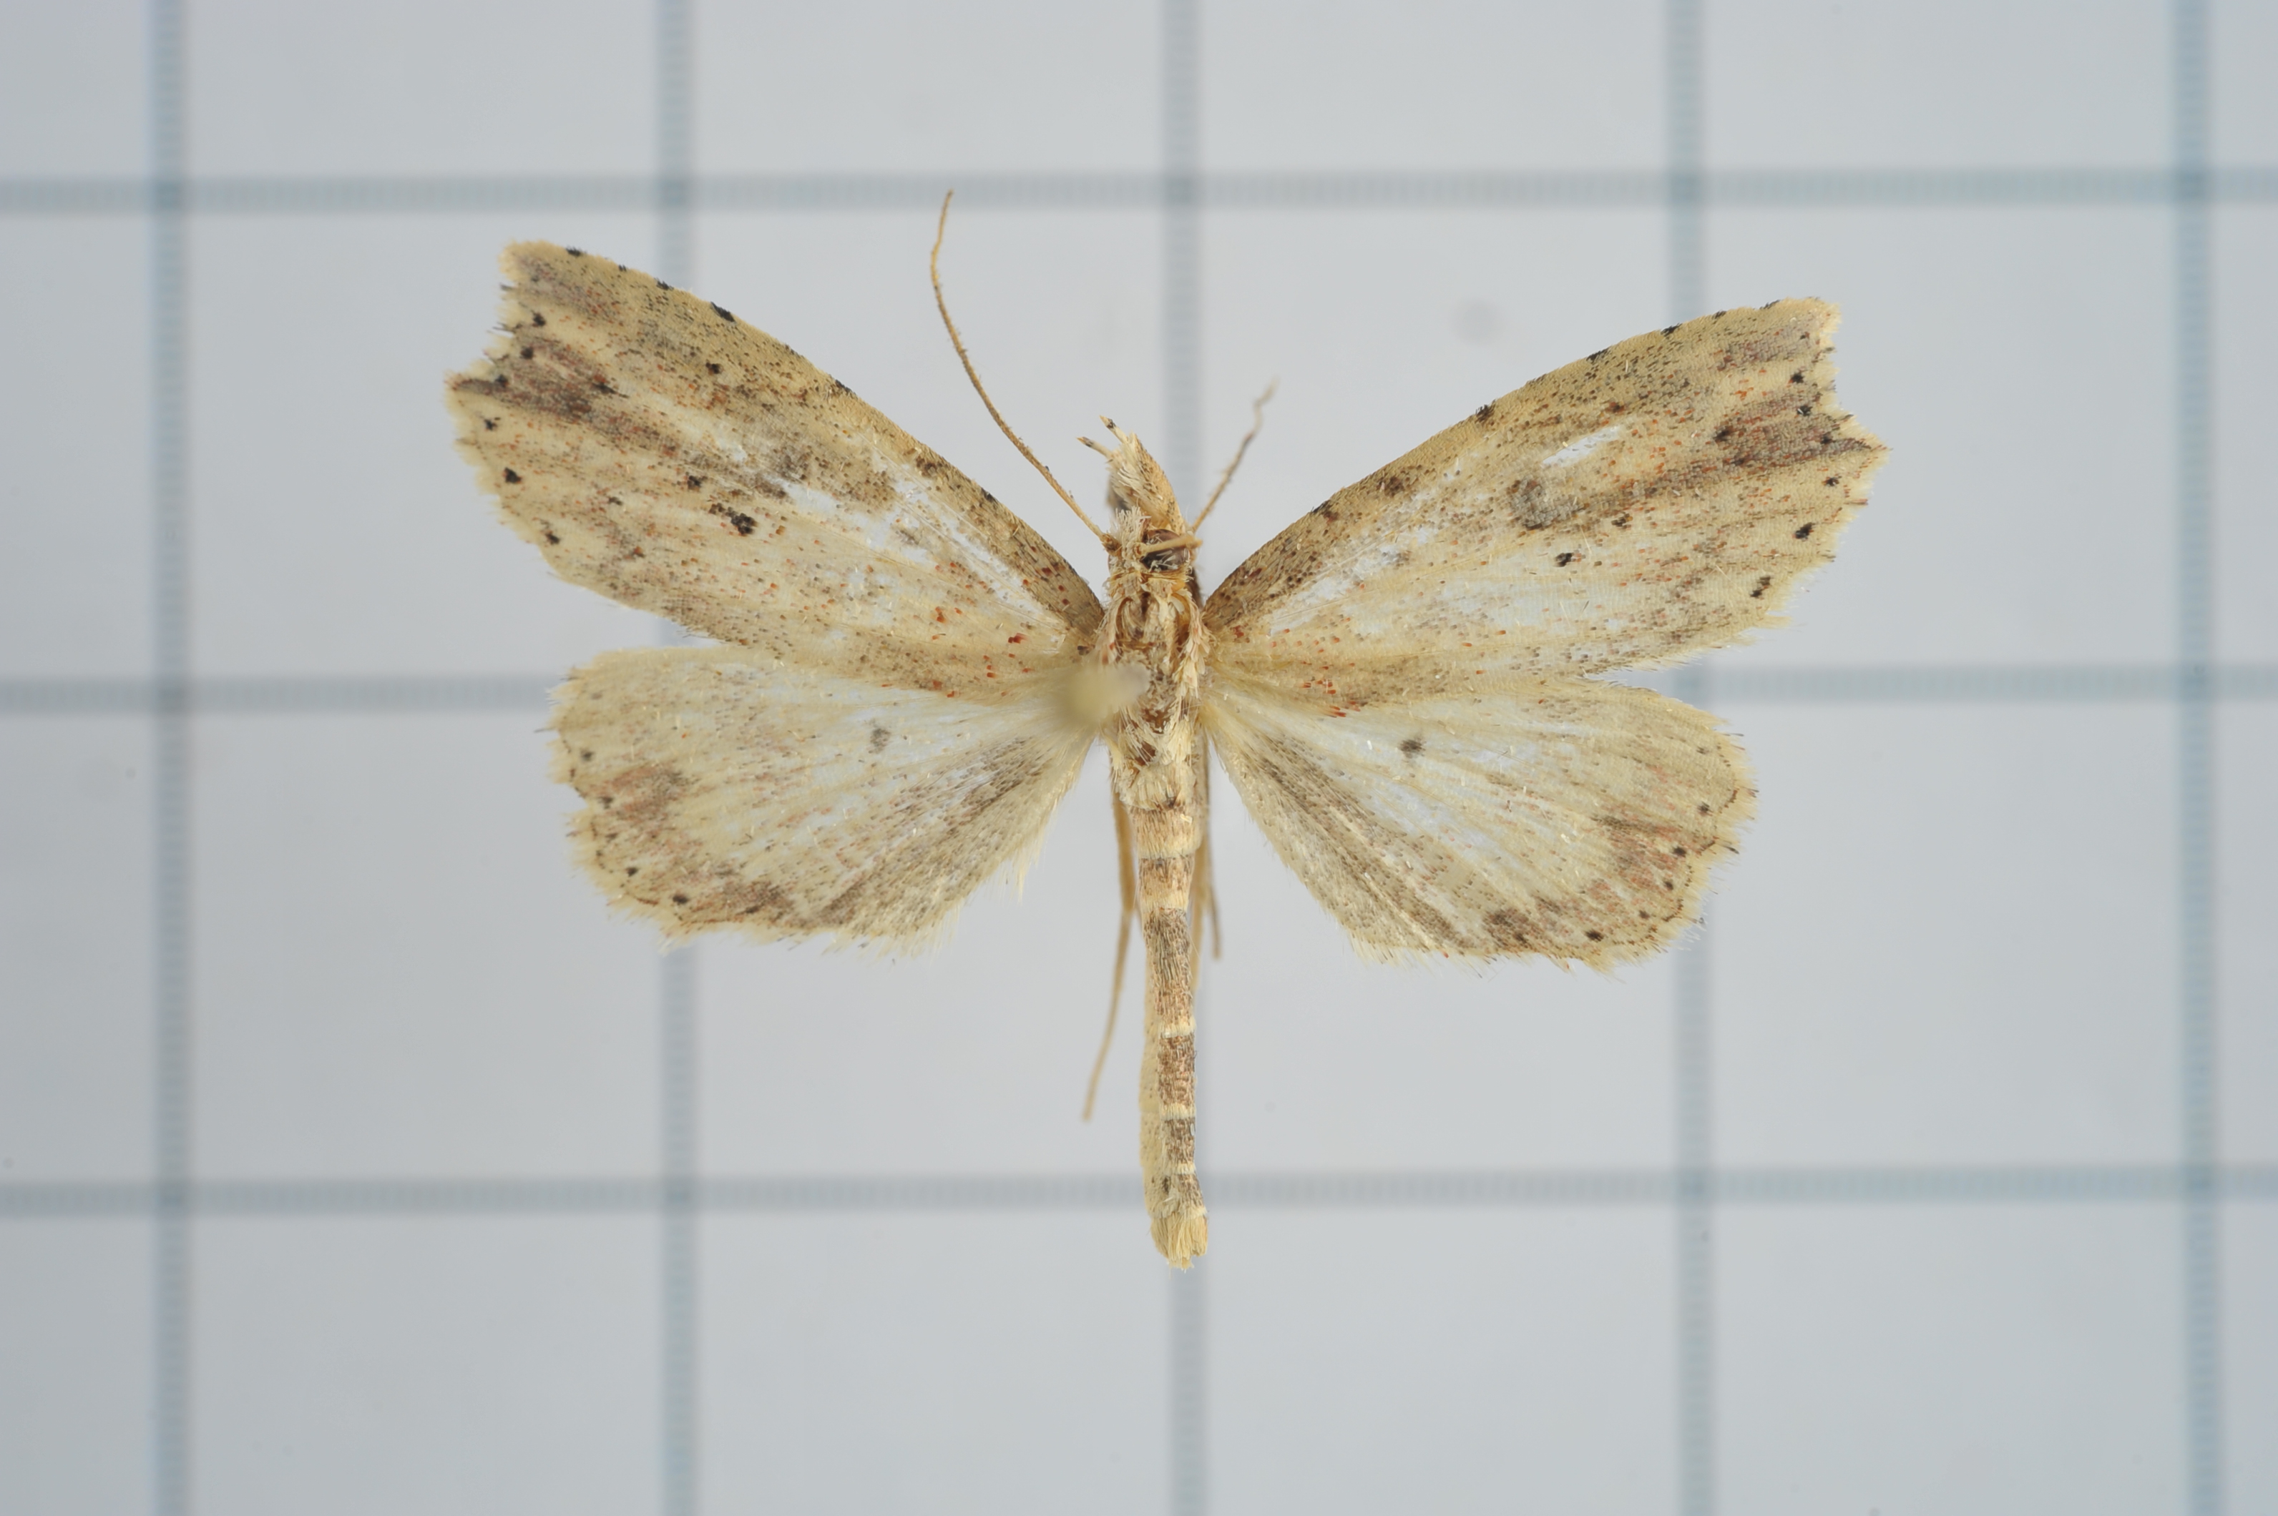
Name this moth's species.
Olulis puncticinctalis
